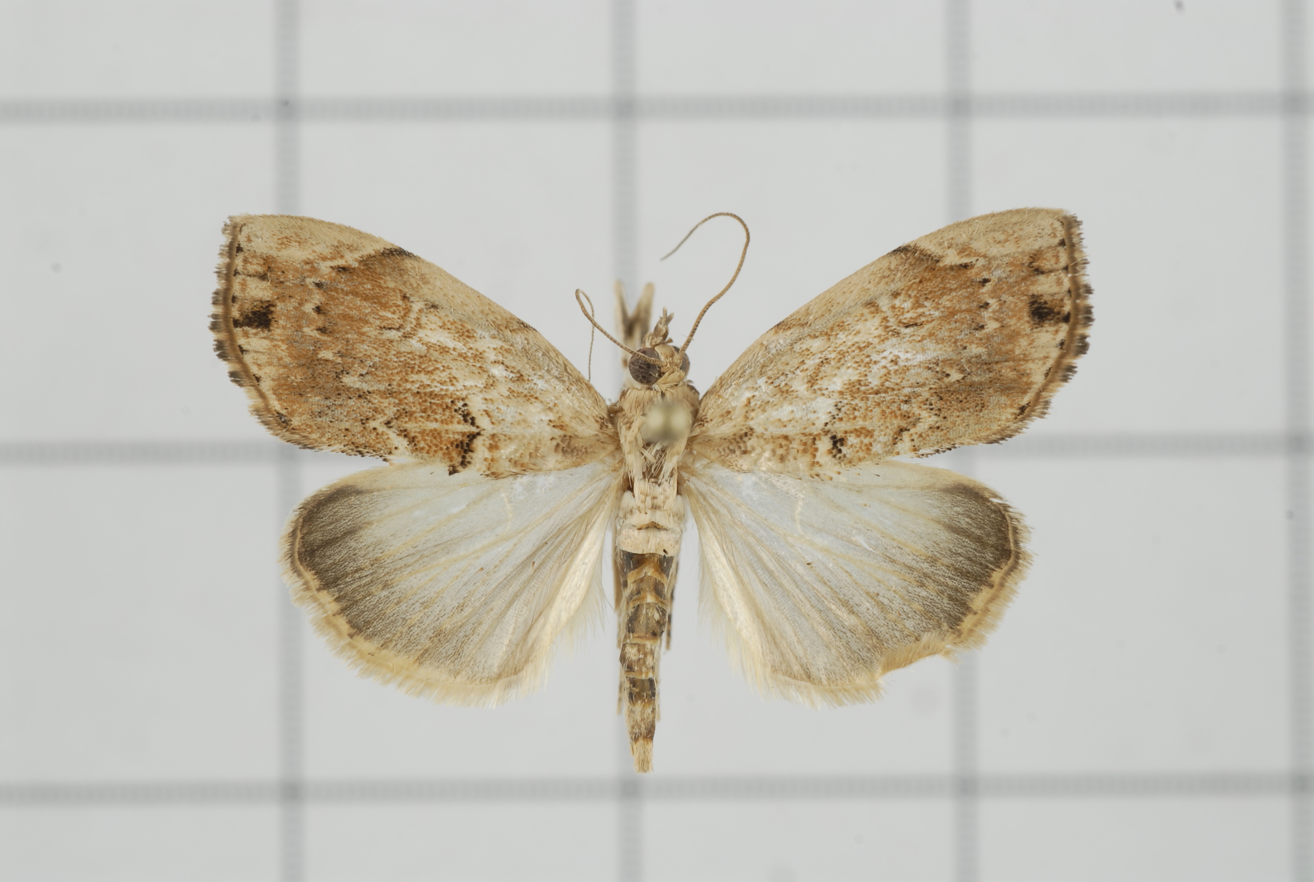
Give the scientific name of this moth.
Crocidolomia subhirsutalis
